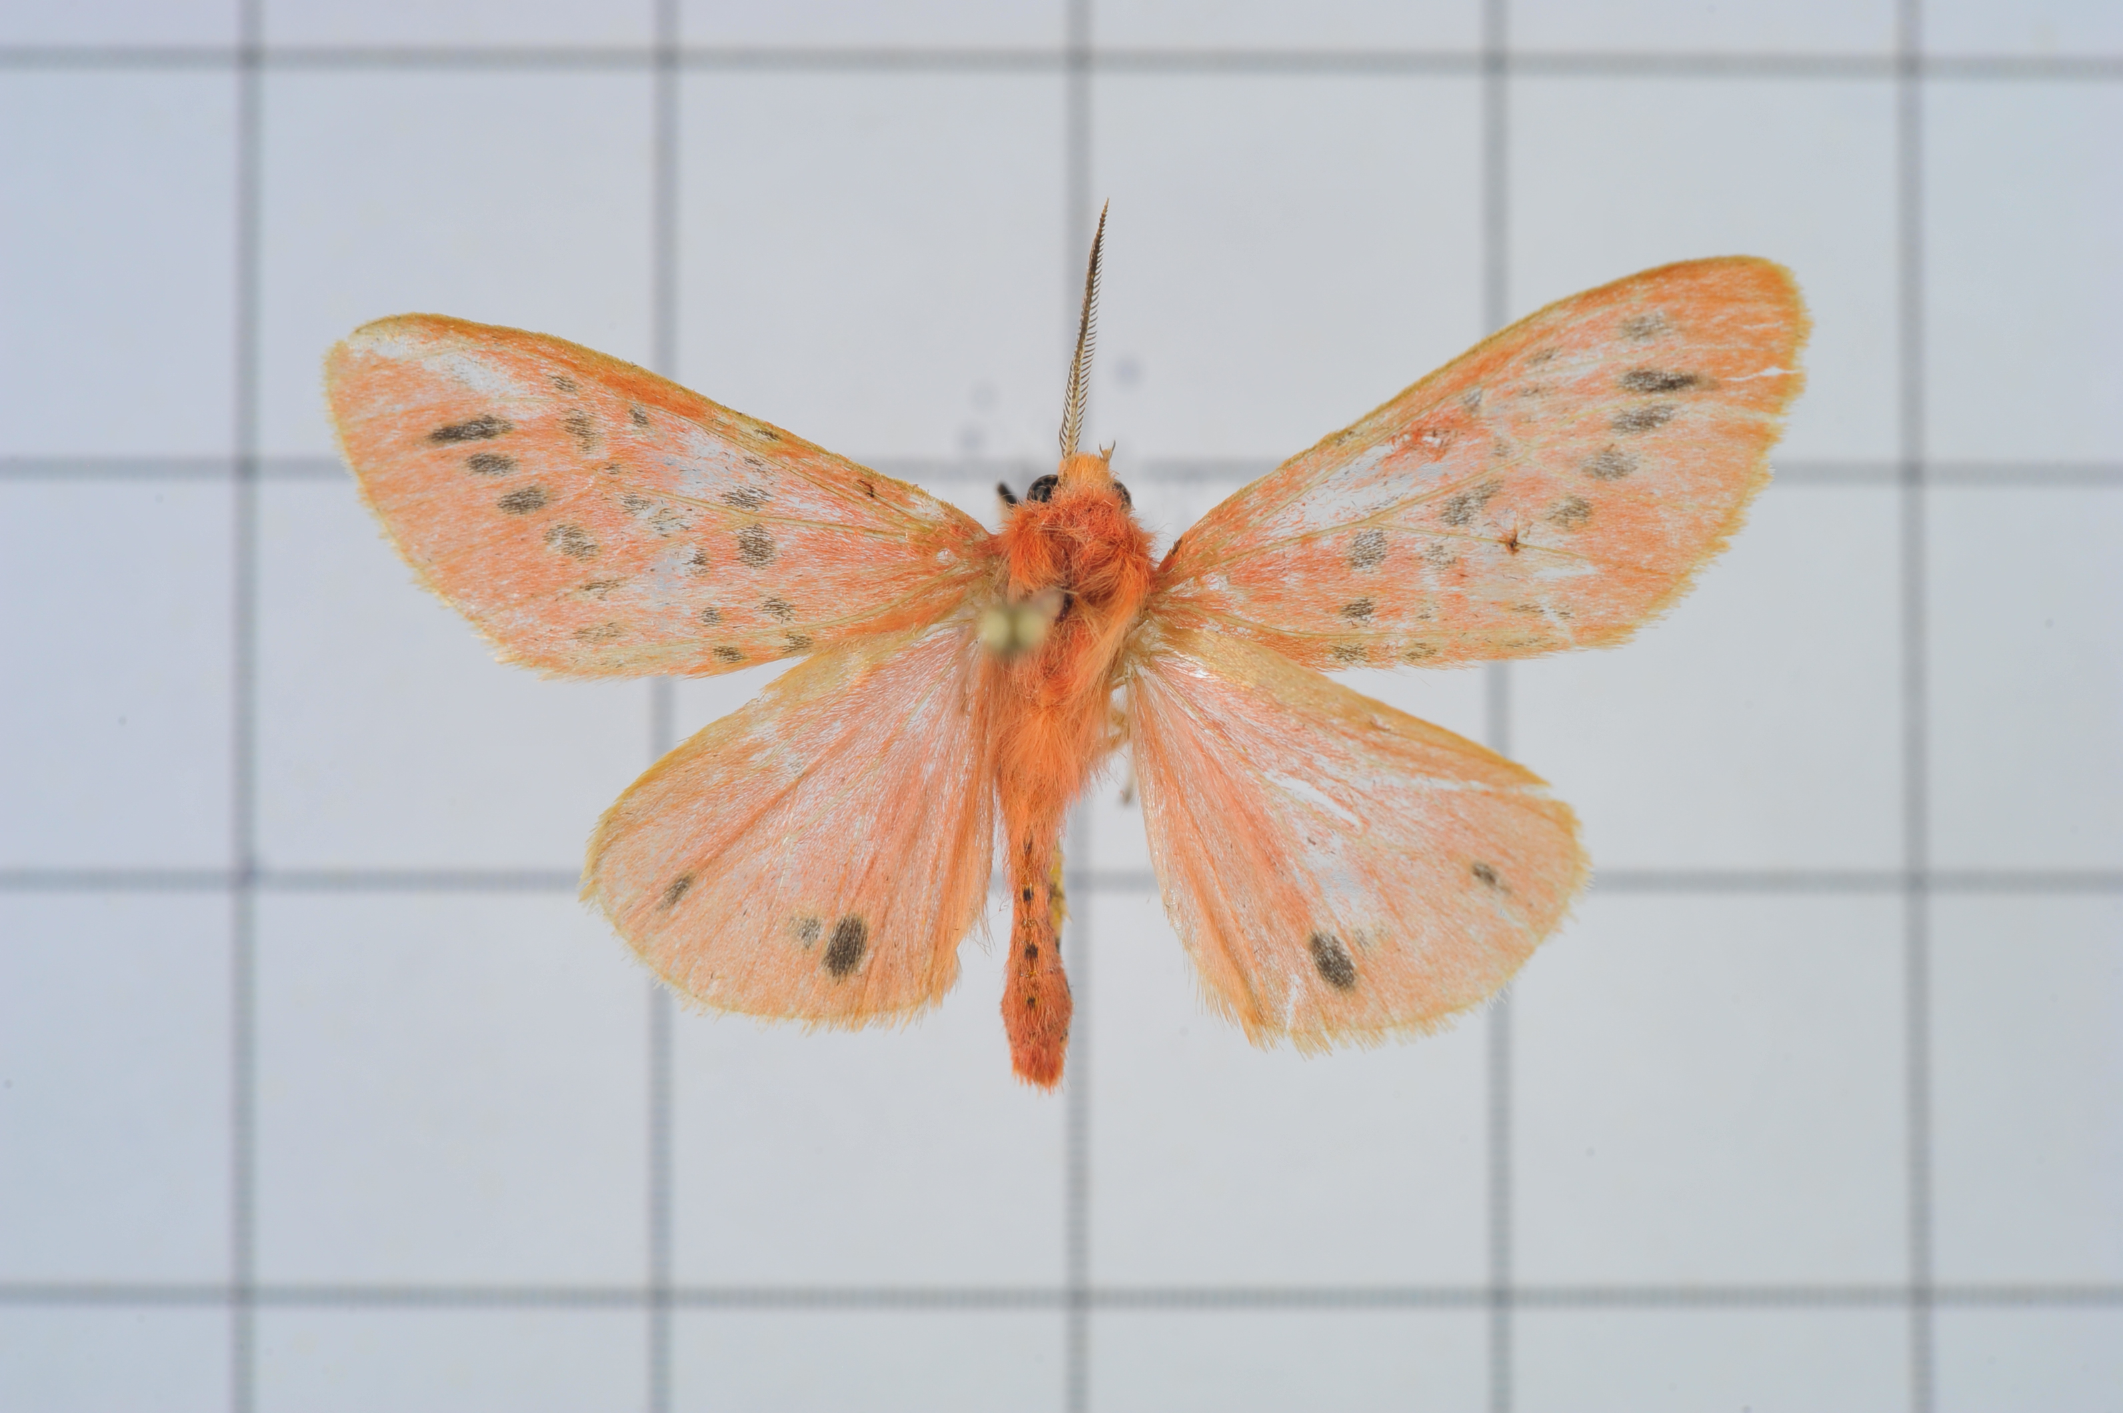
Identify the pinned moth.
Lemyra alikangensis
